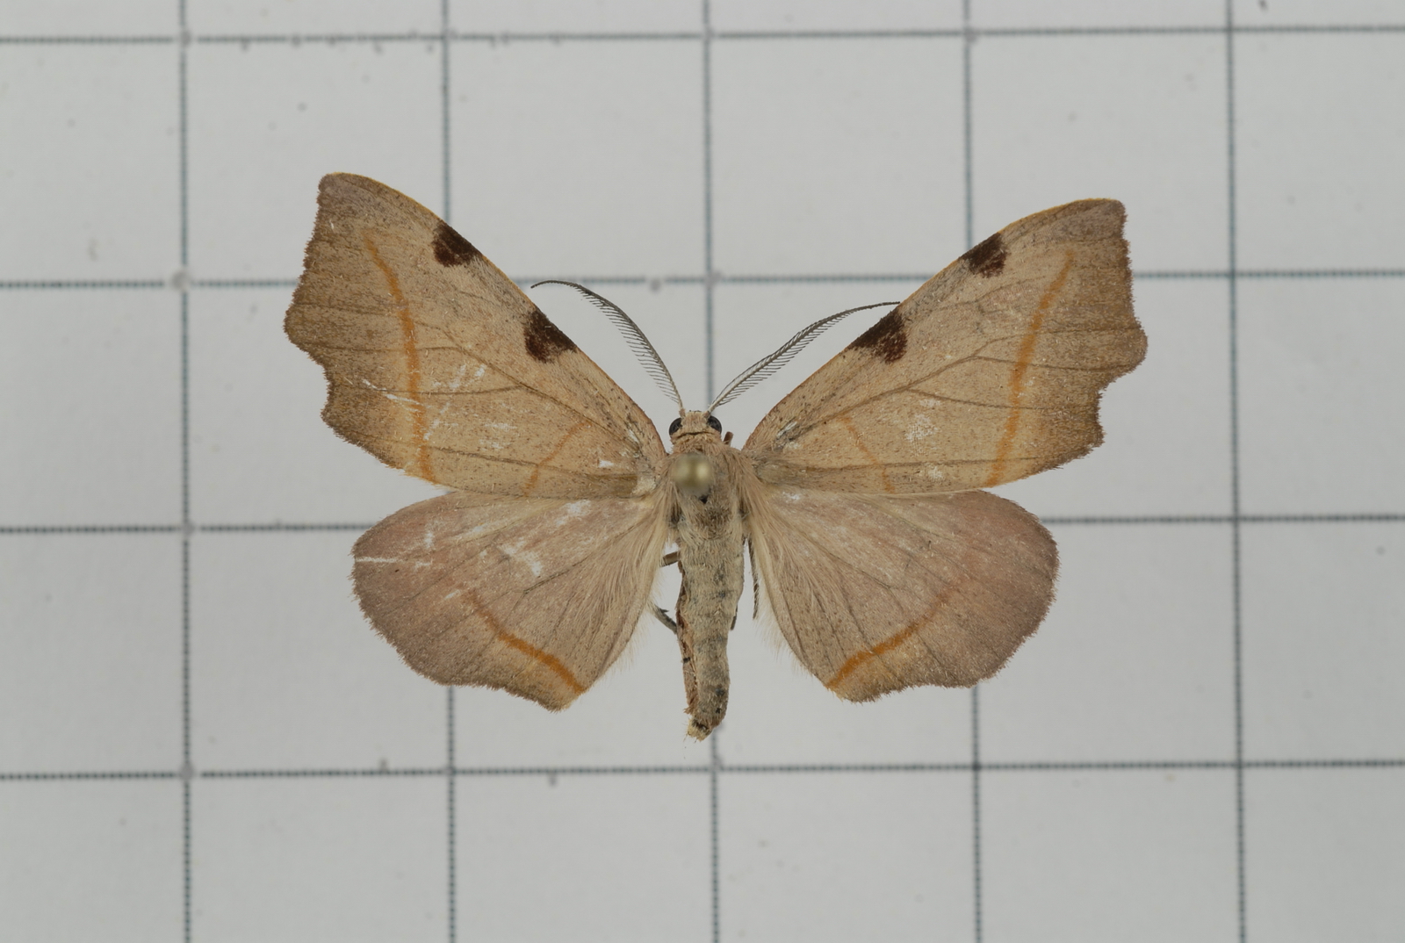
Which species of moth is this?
Achrosis rufescens
